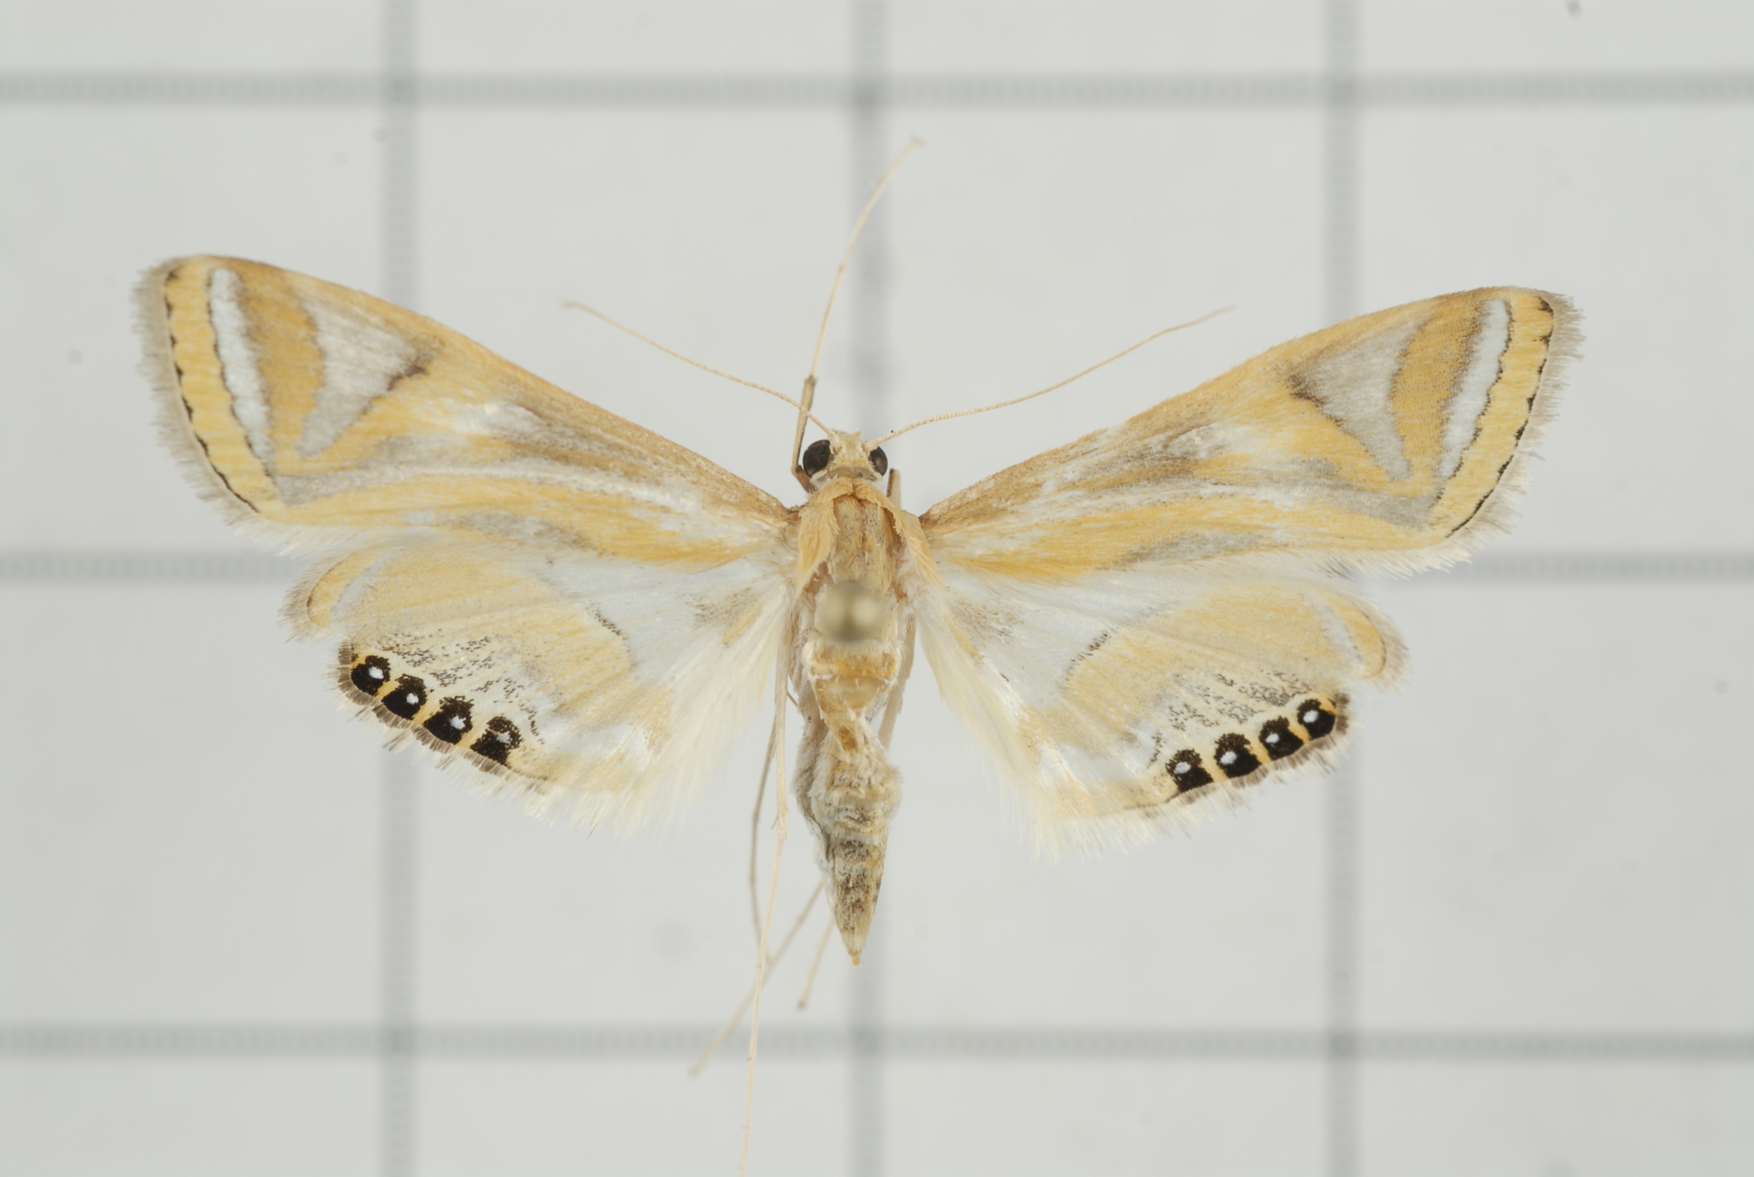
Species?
Eoophyla conjunctalis
